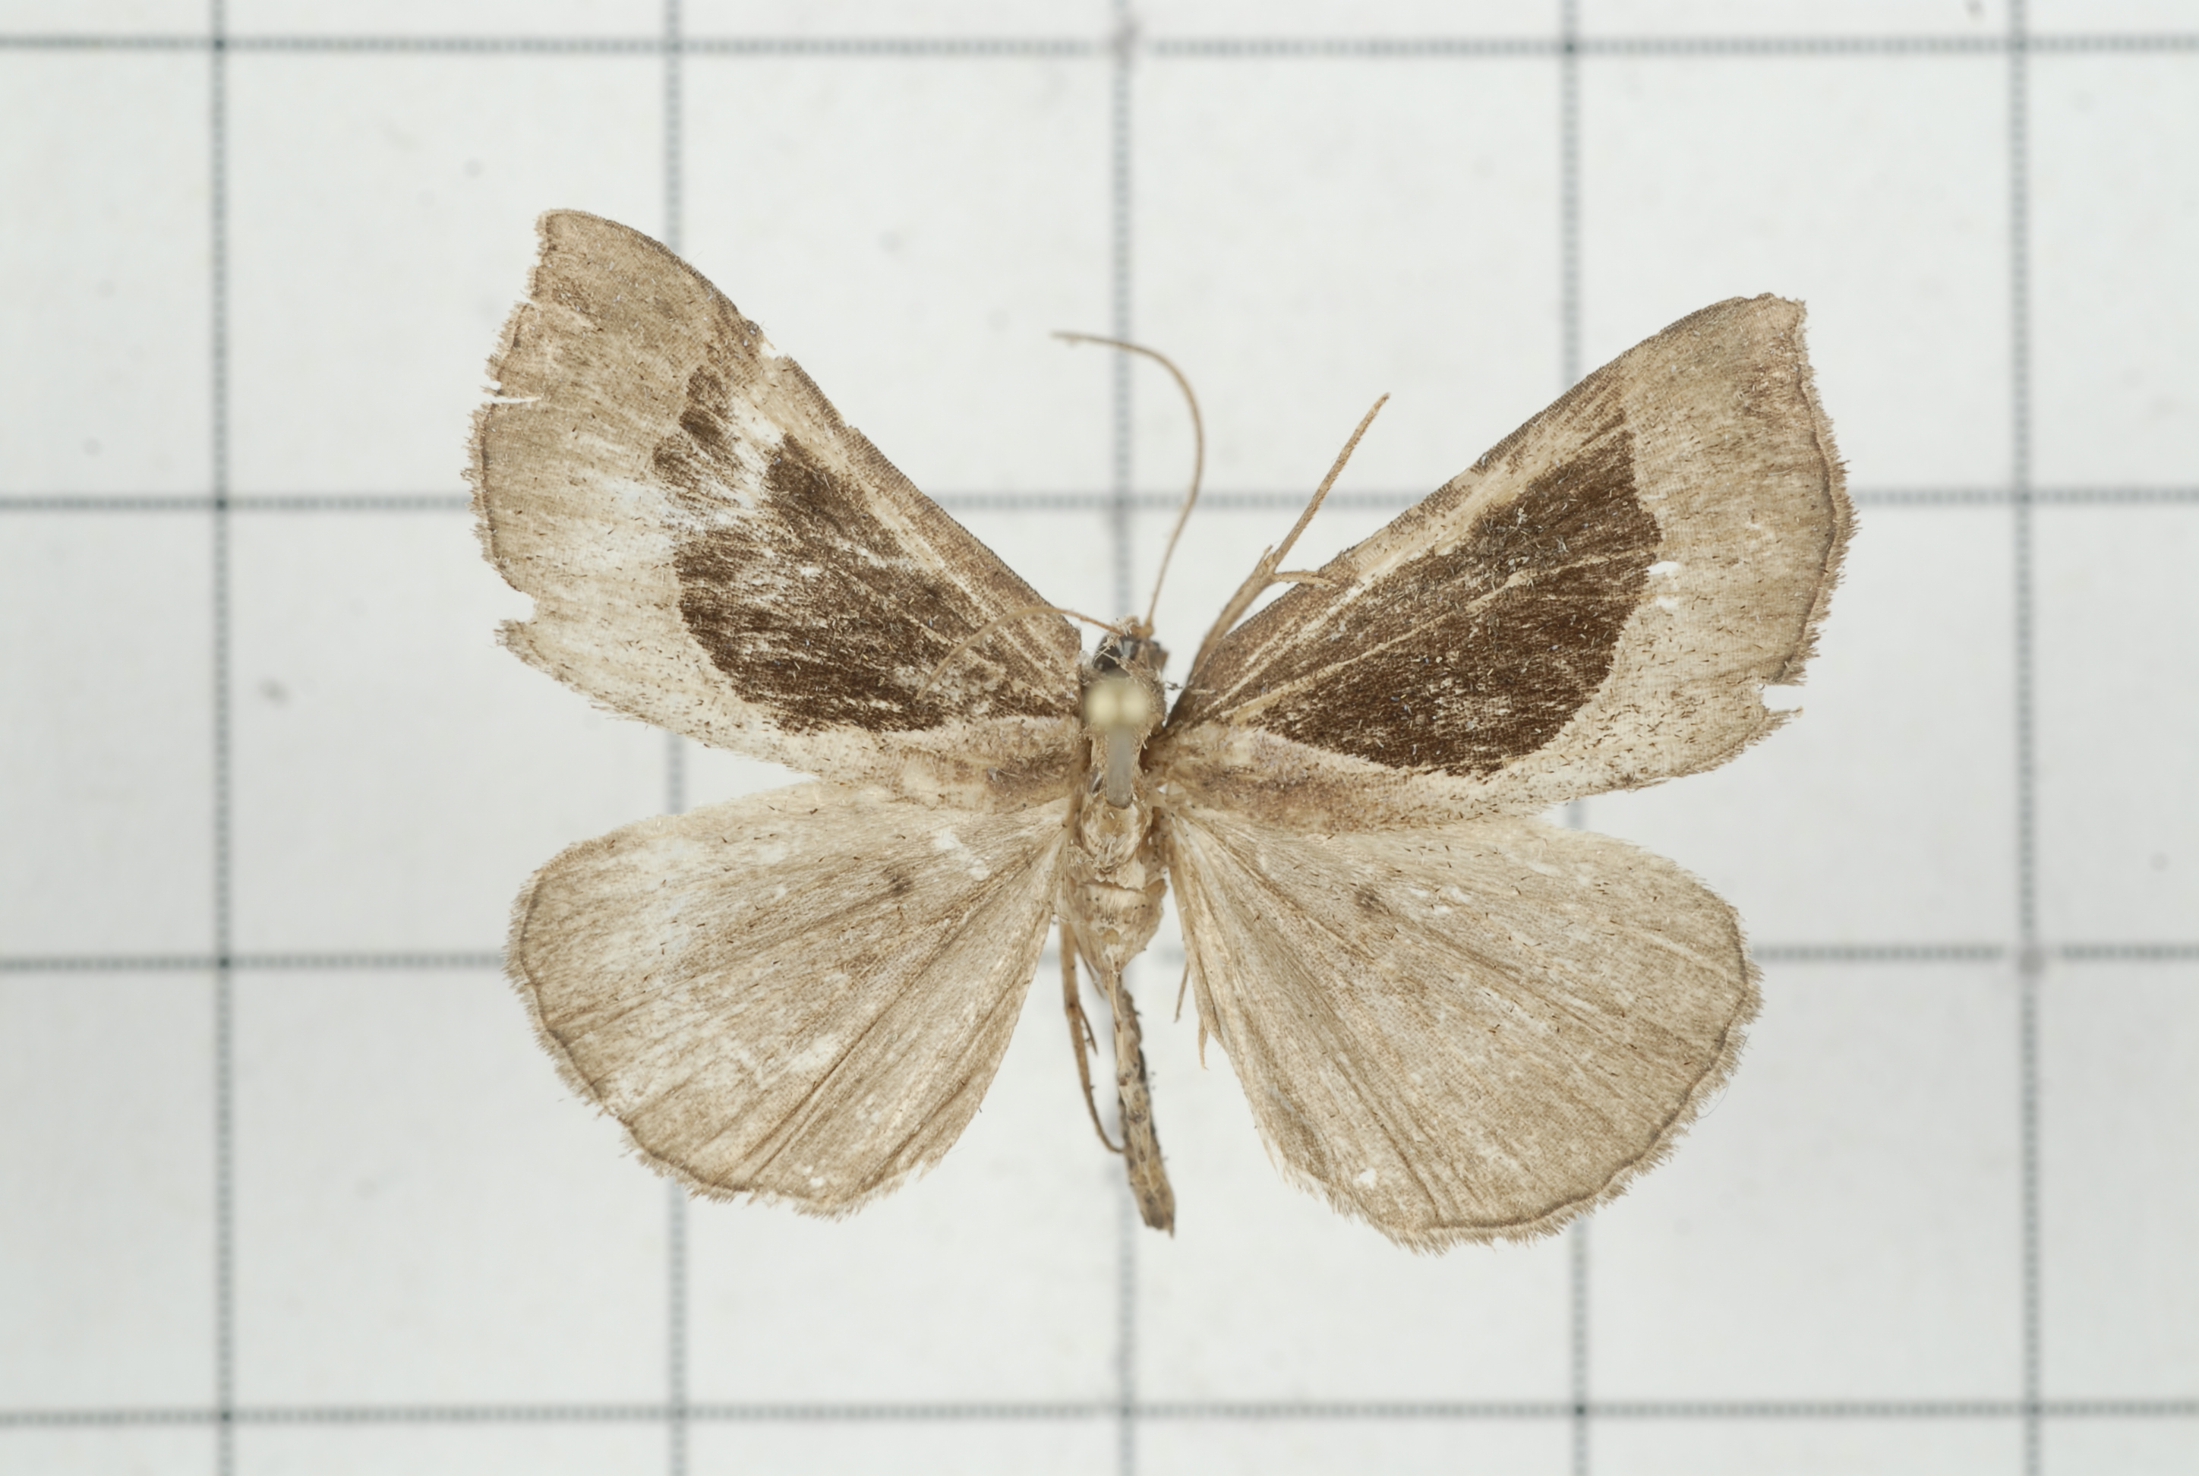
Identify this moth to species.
Hypena taiwana
